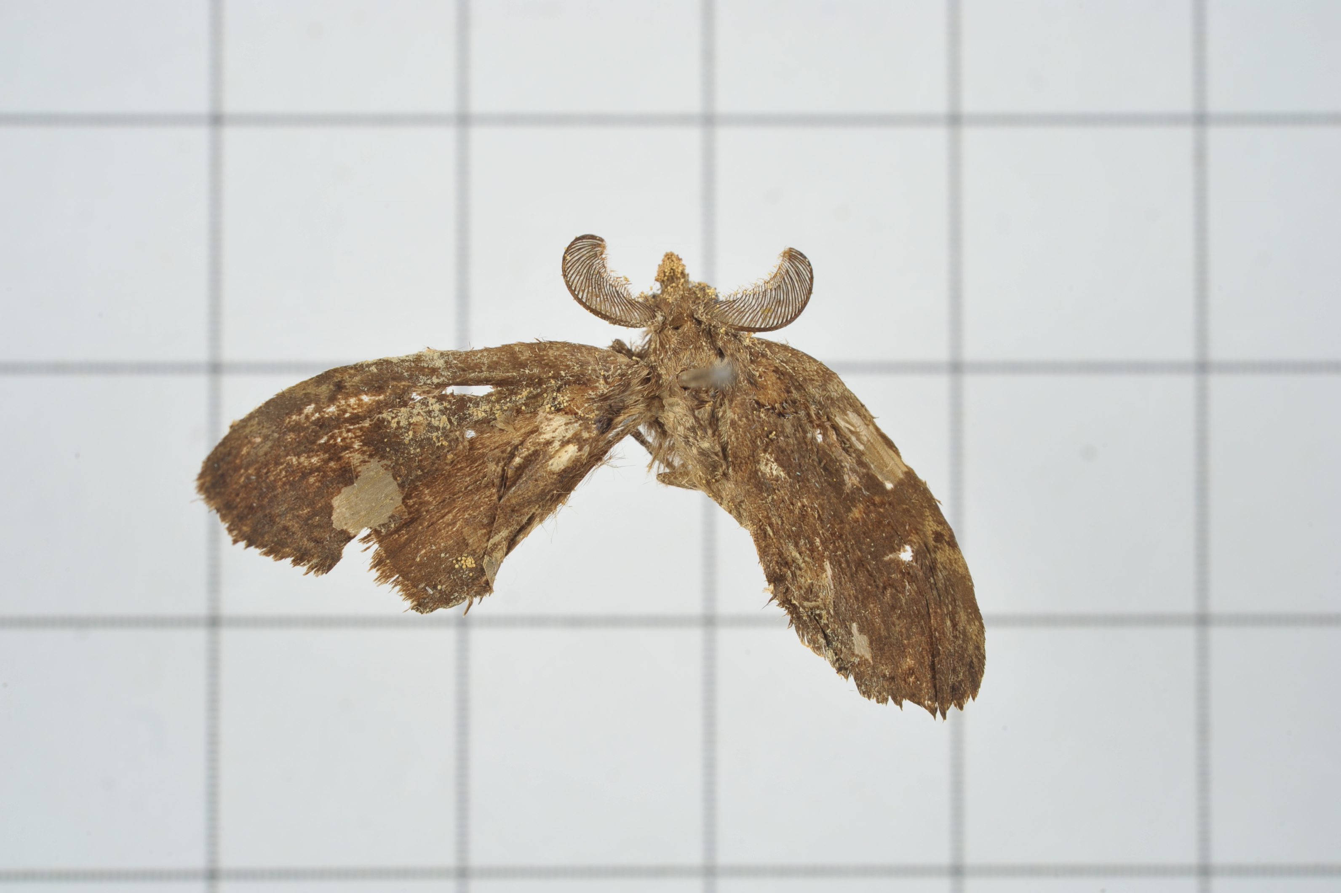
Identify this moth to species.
Olene dudgeoni
